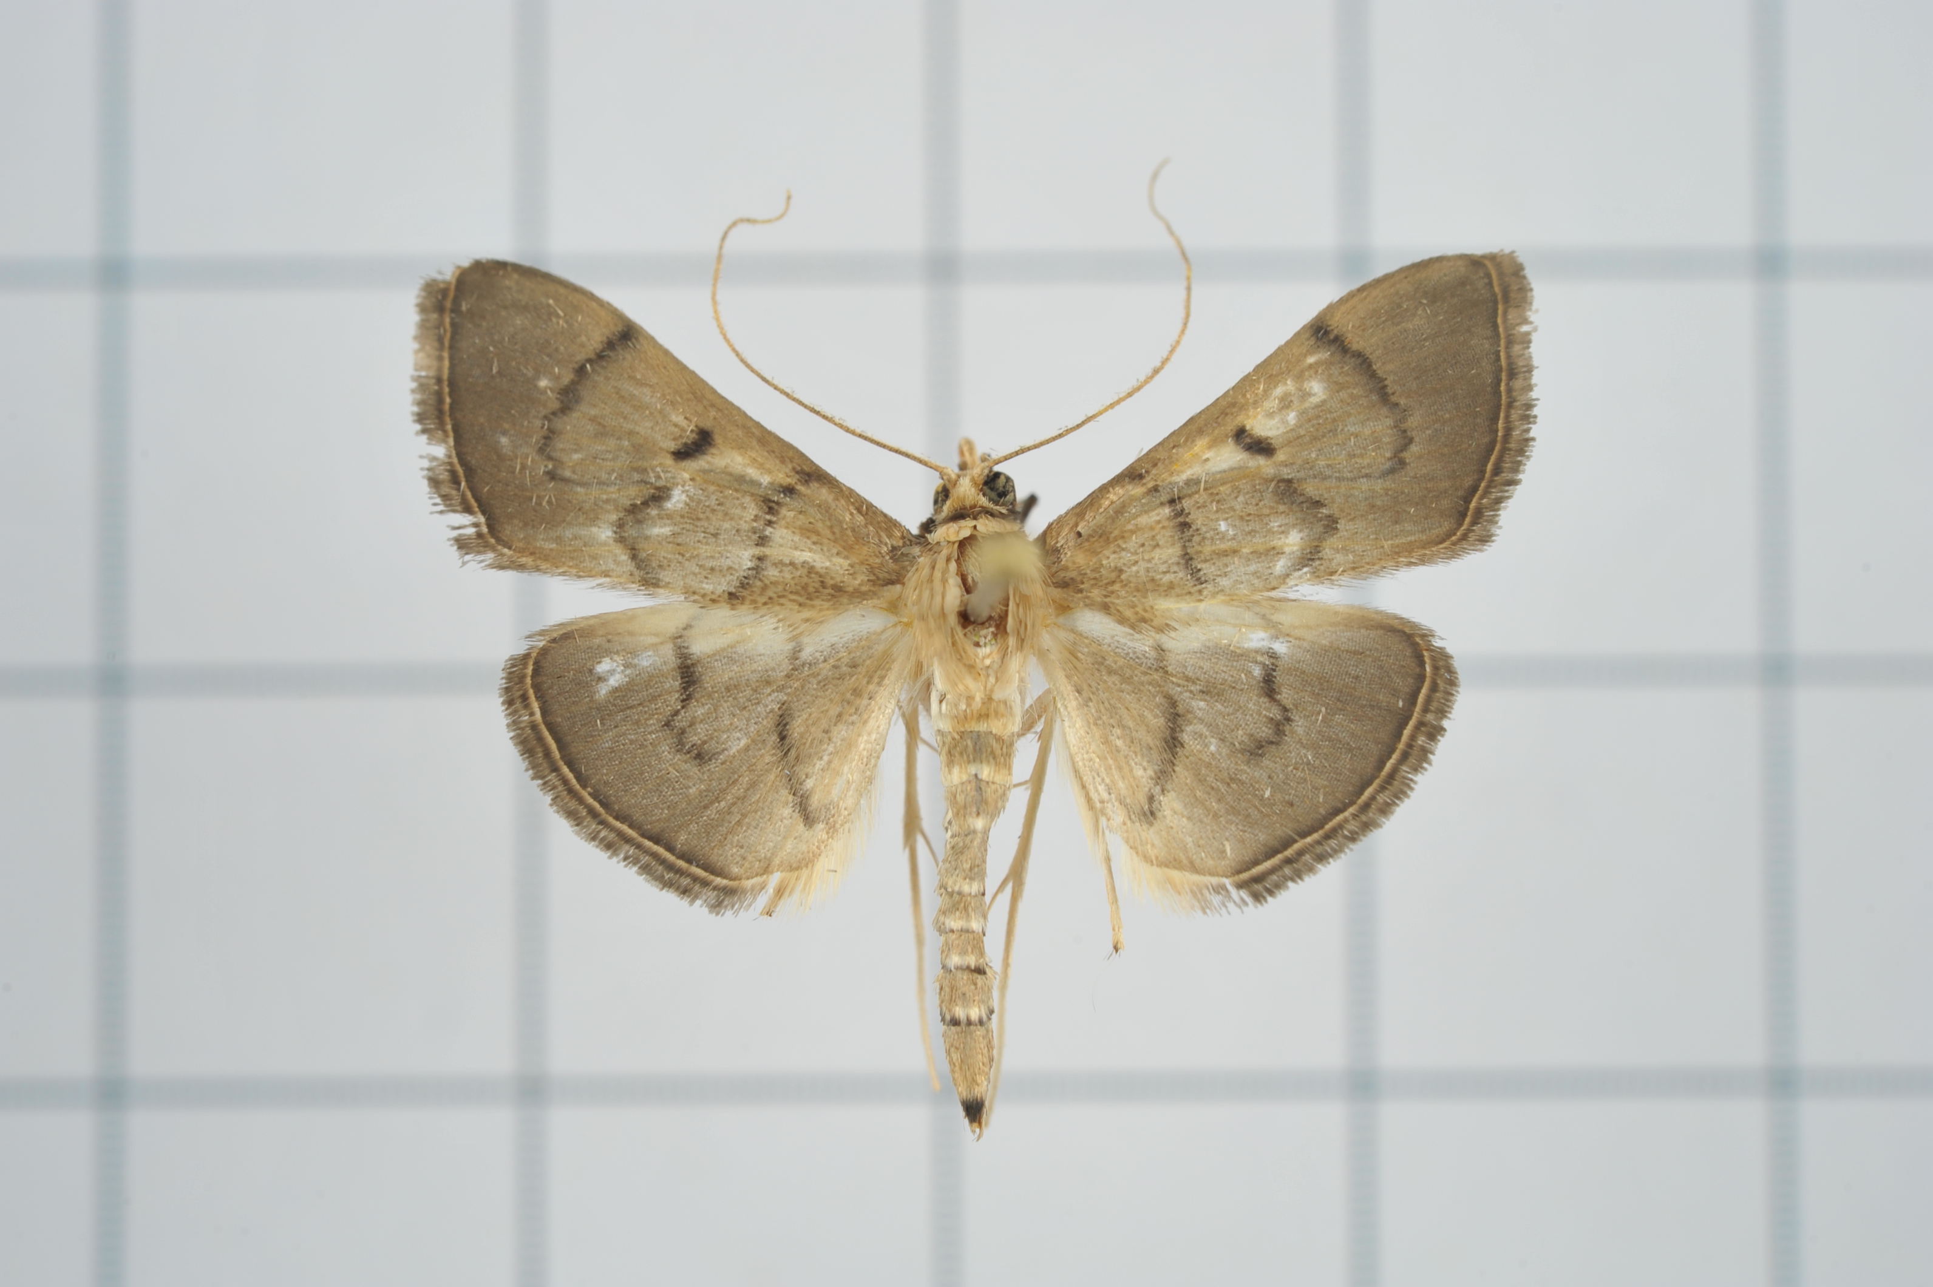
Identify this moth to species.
Paranacoleia lophophoralis
